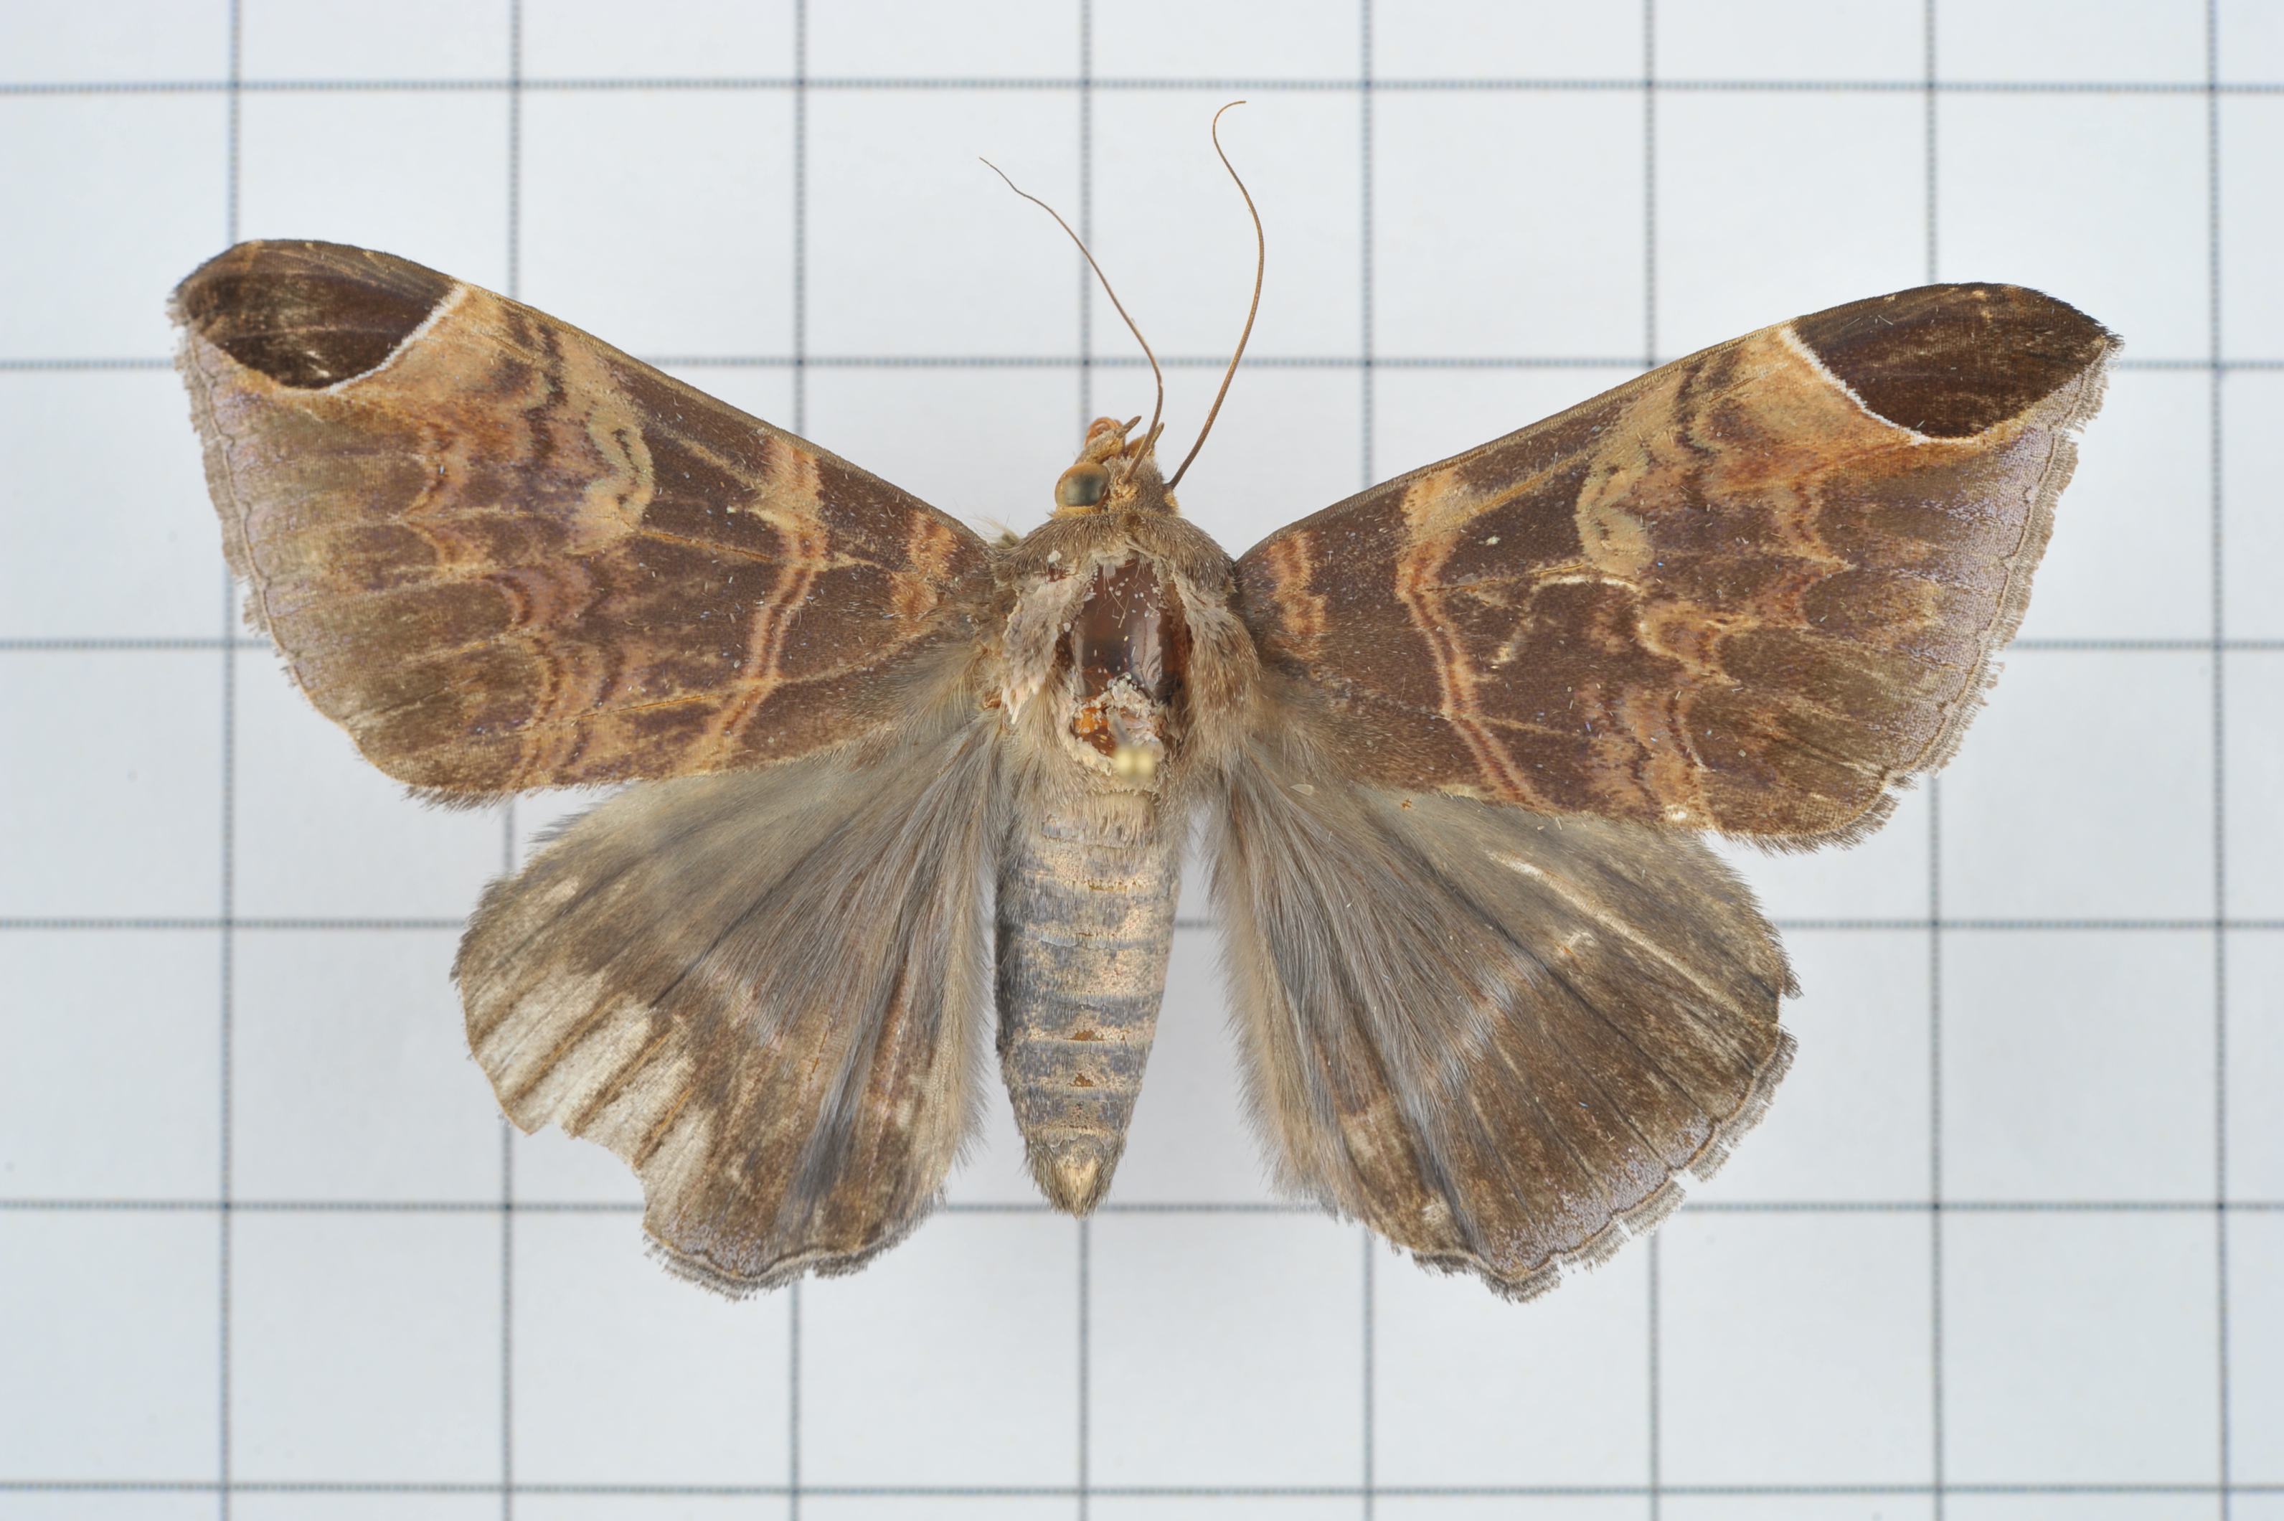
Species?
Pindara illibata
